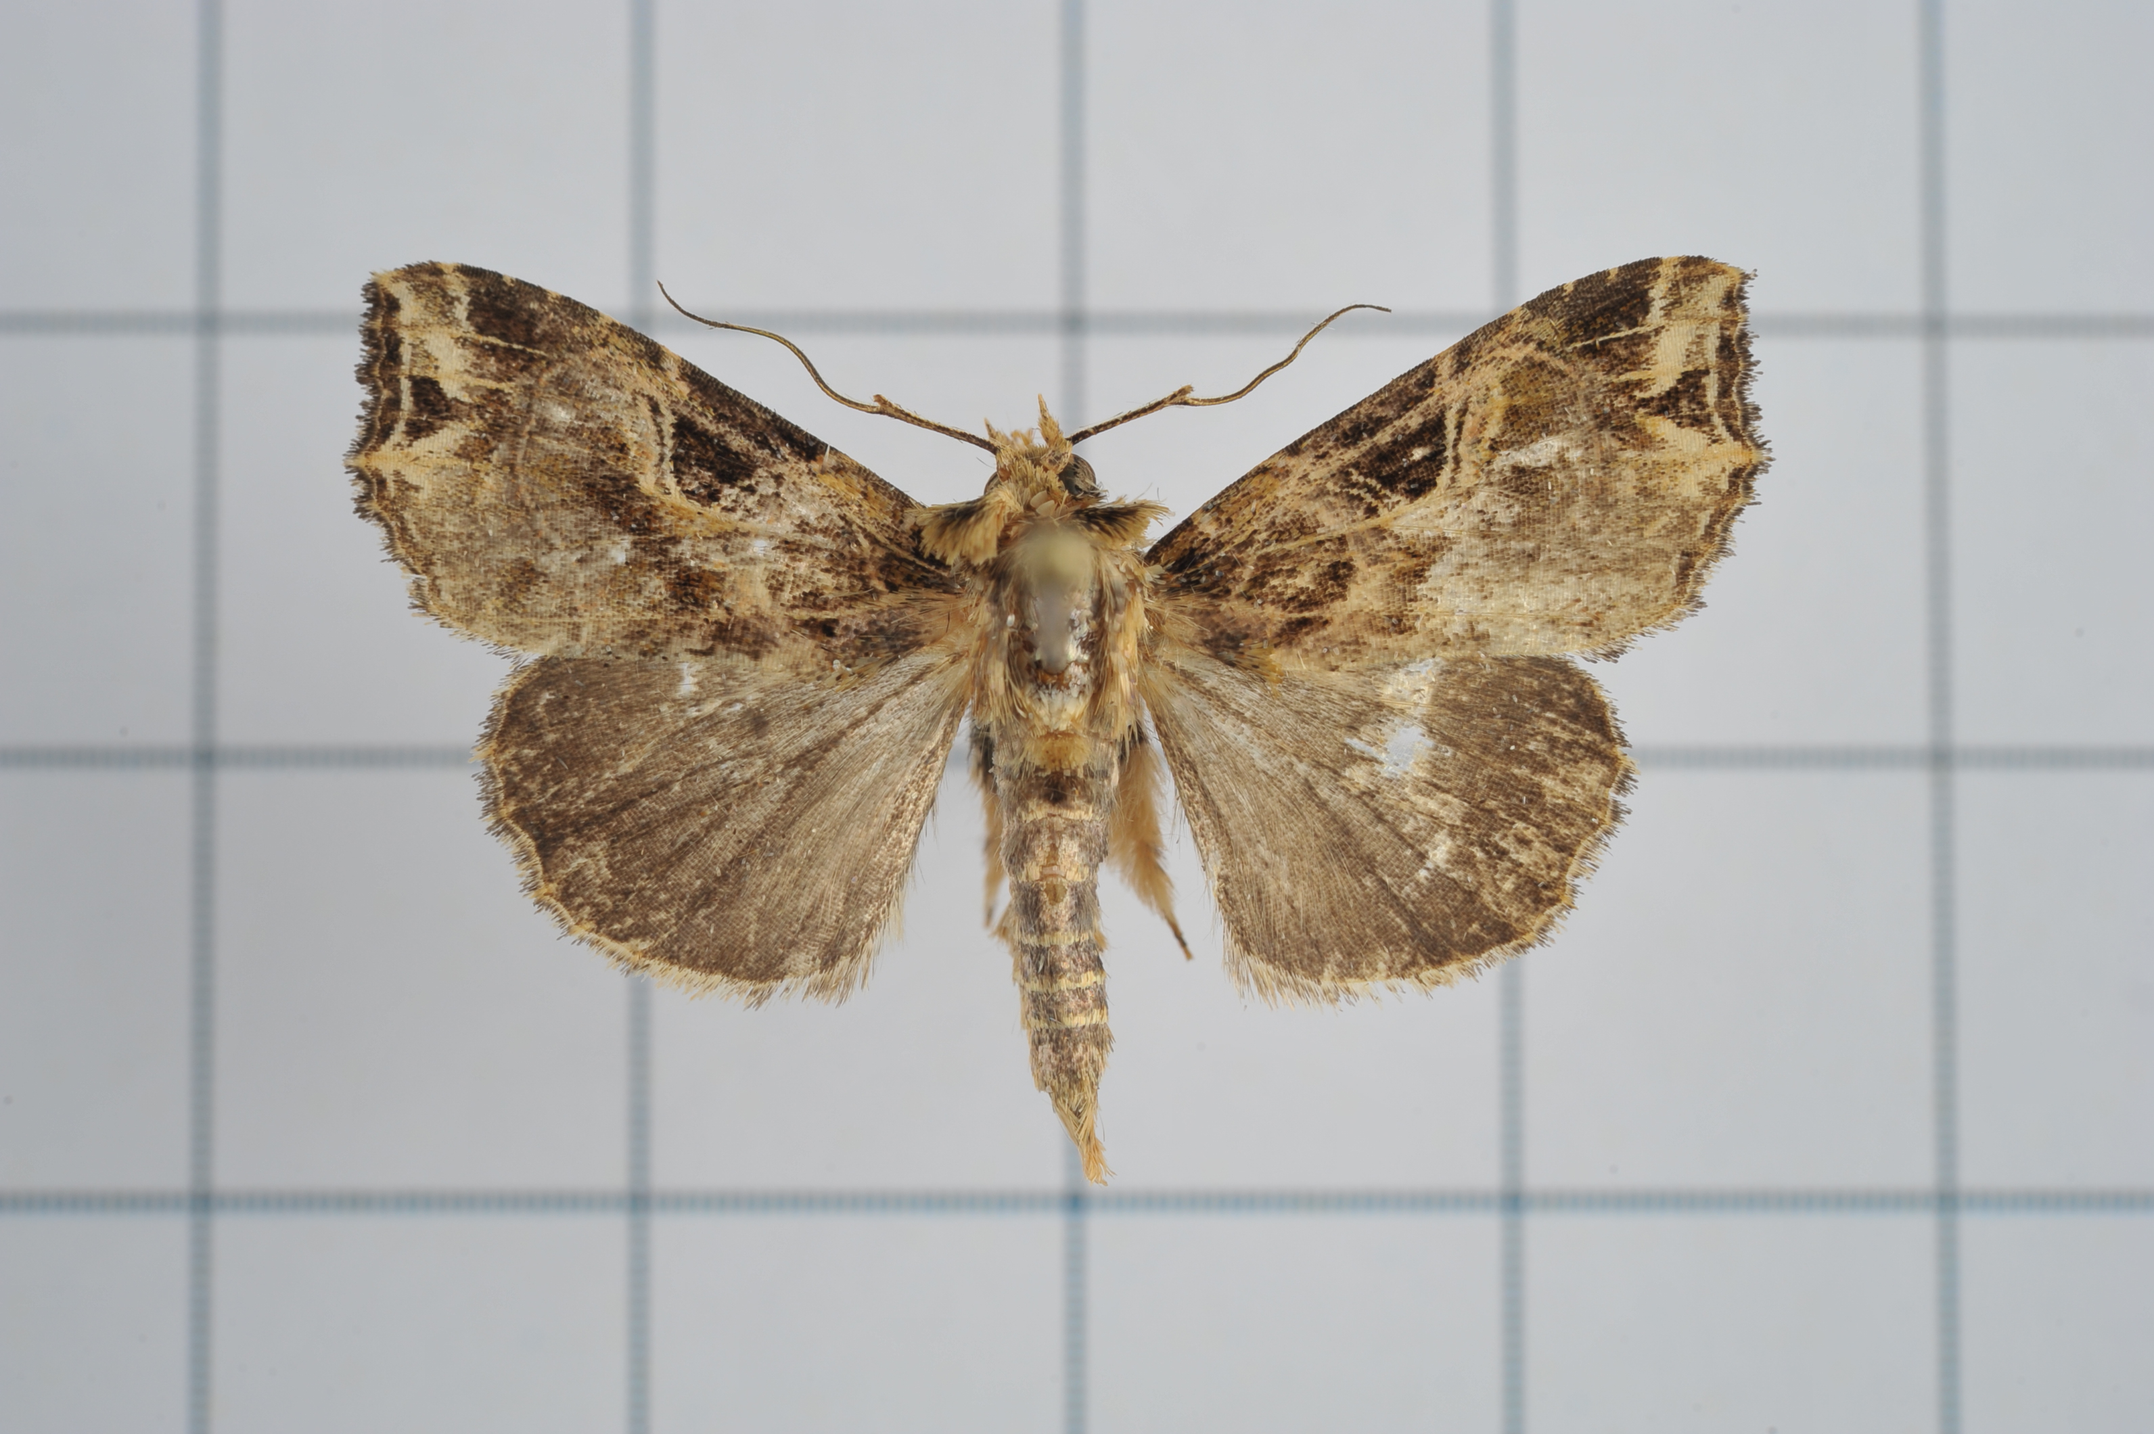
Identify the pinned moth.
Callopistria phaeogona
